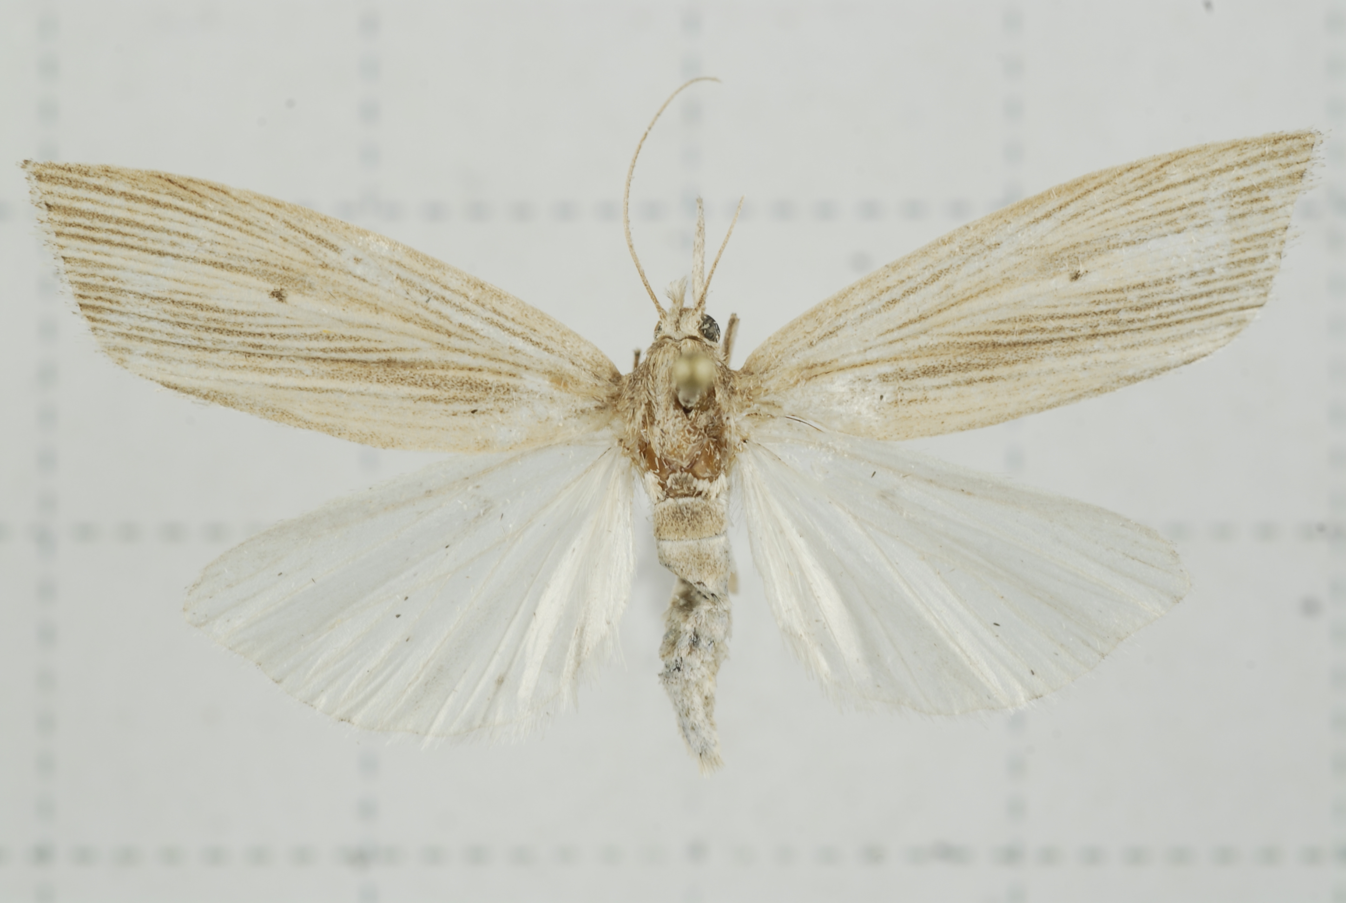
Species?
Hypena longipennis
